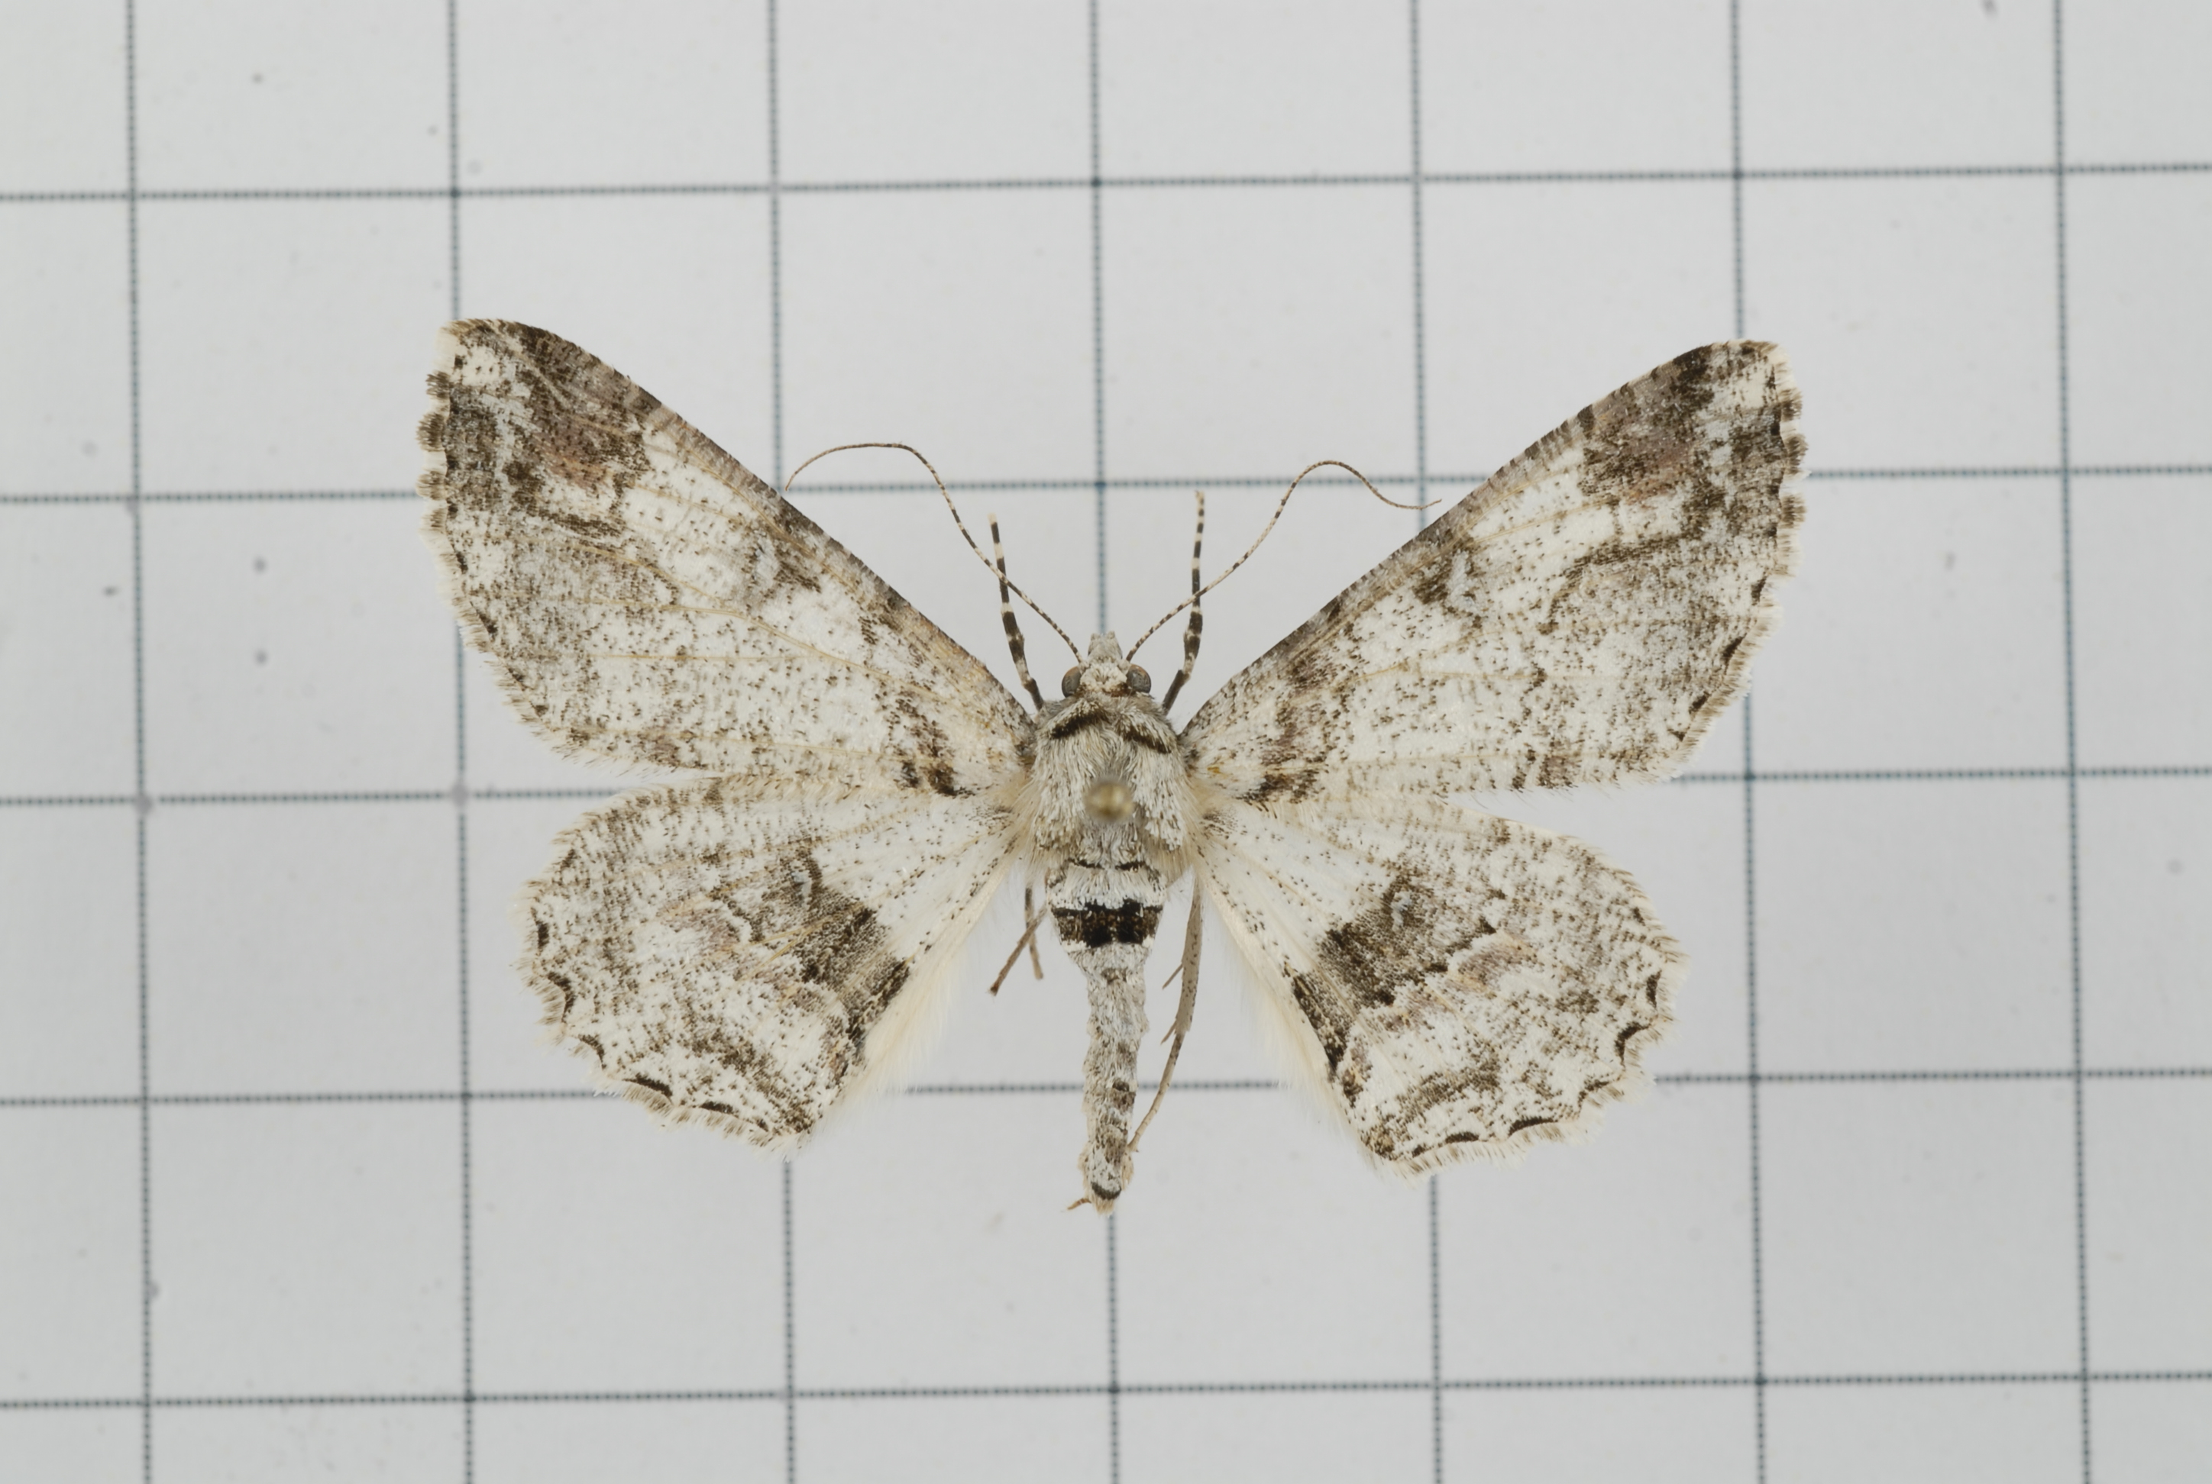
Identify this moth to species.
Cleora fraterna
